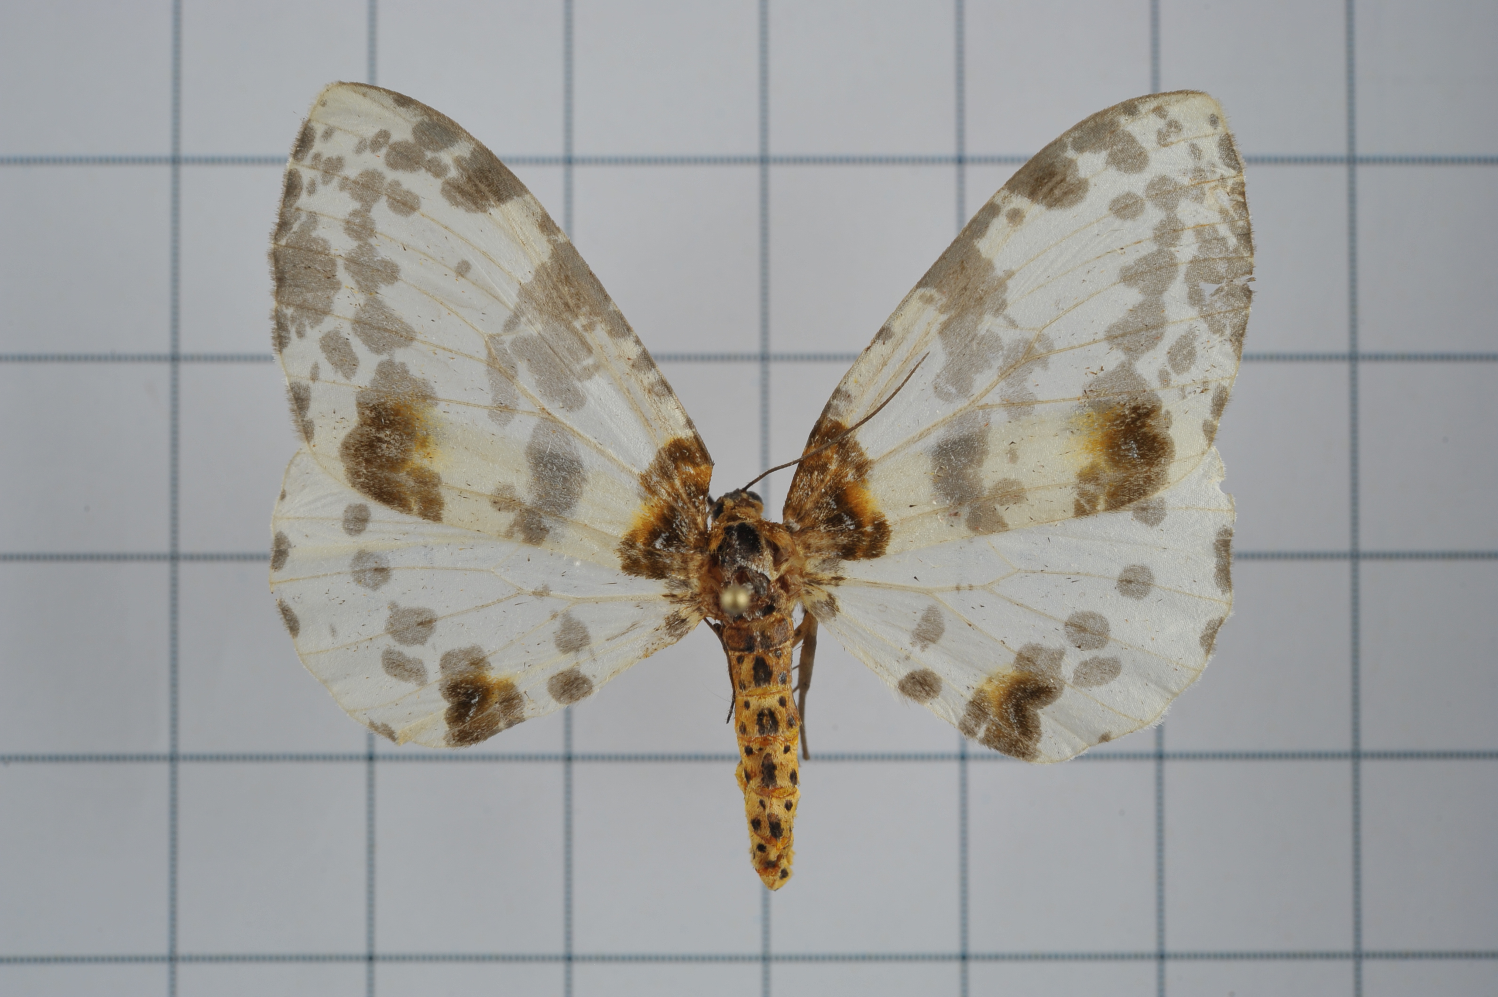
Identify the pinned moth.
Abraxas adilluminata
